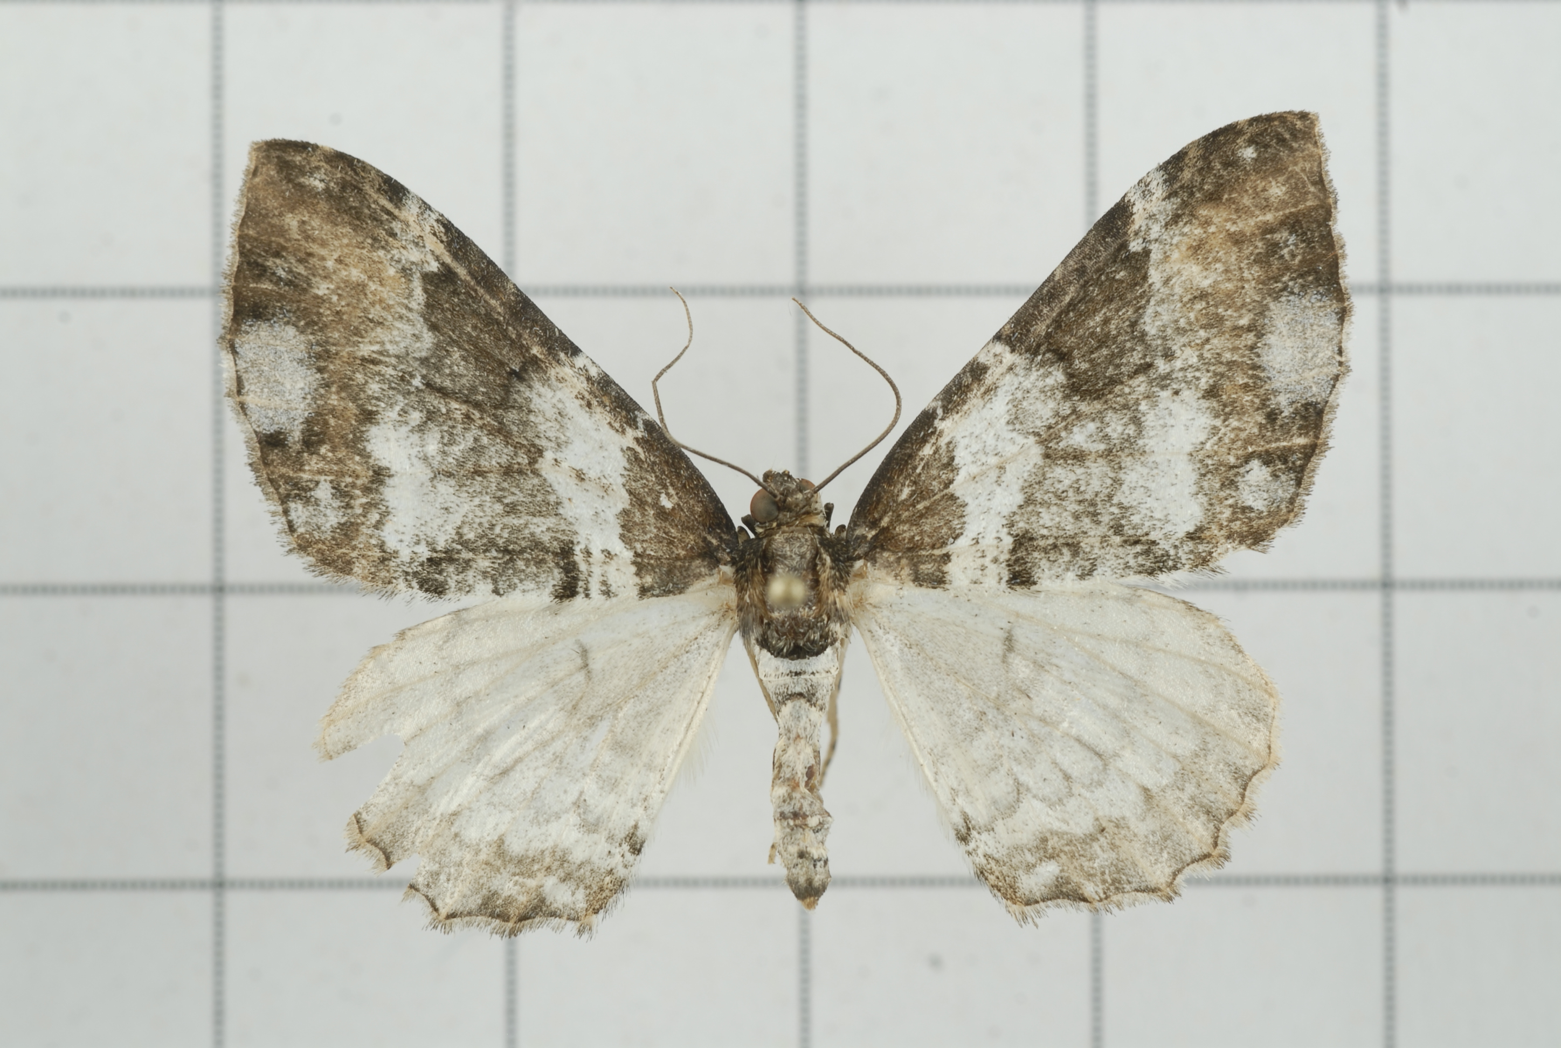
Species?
Melanthia catenaria mesozona
